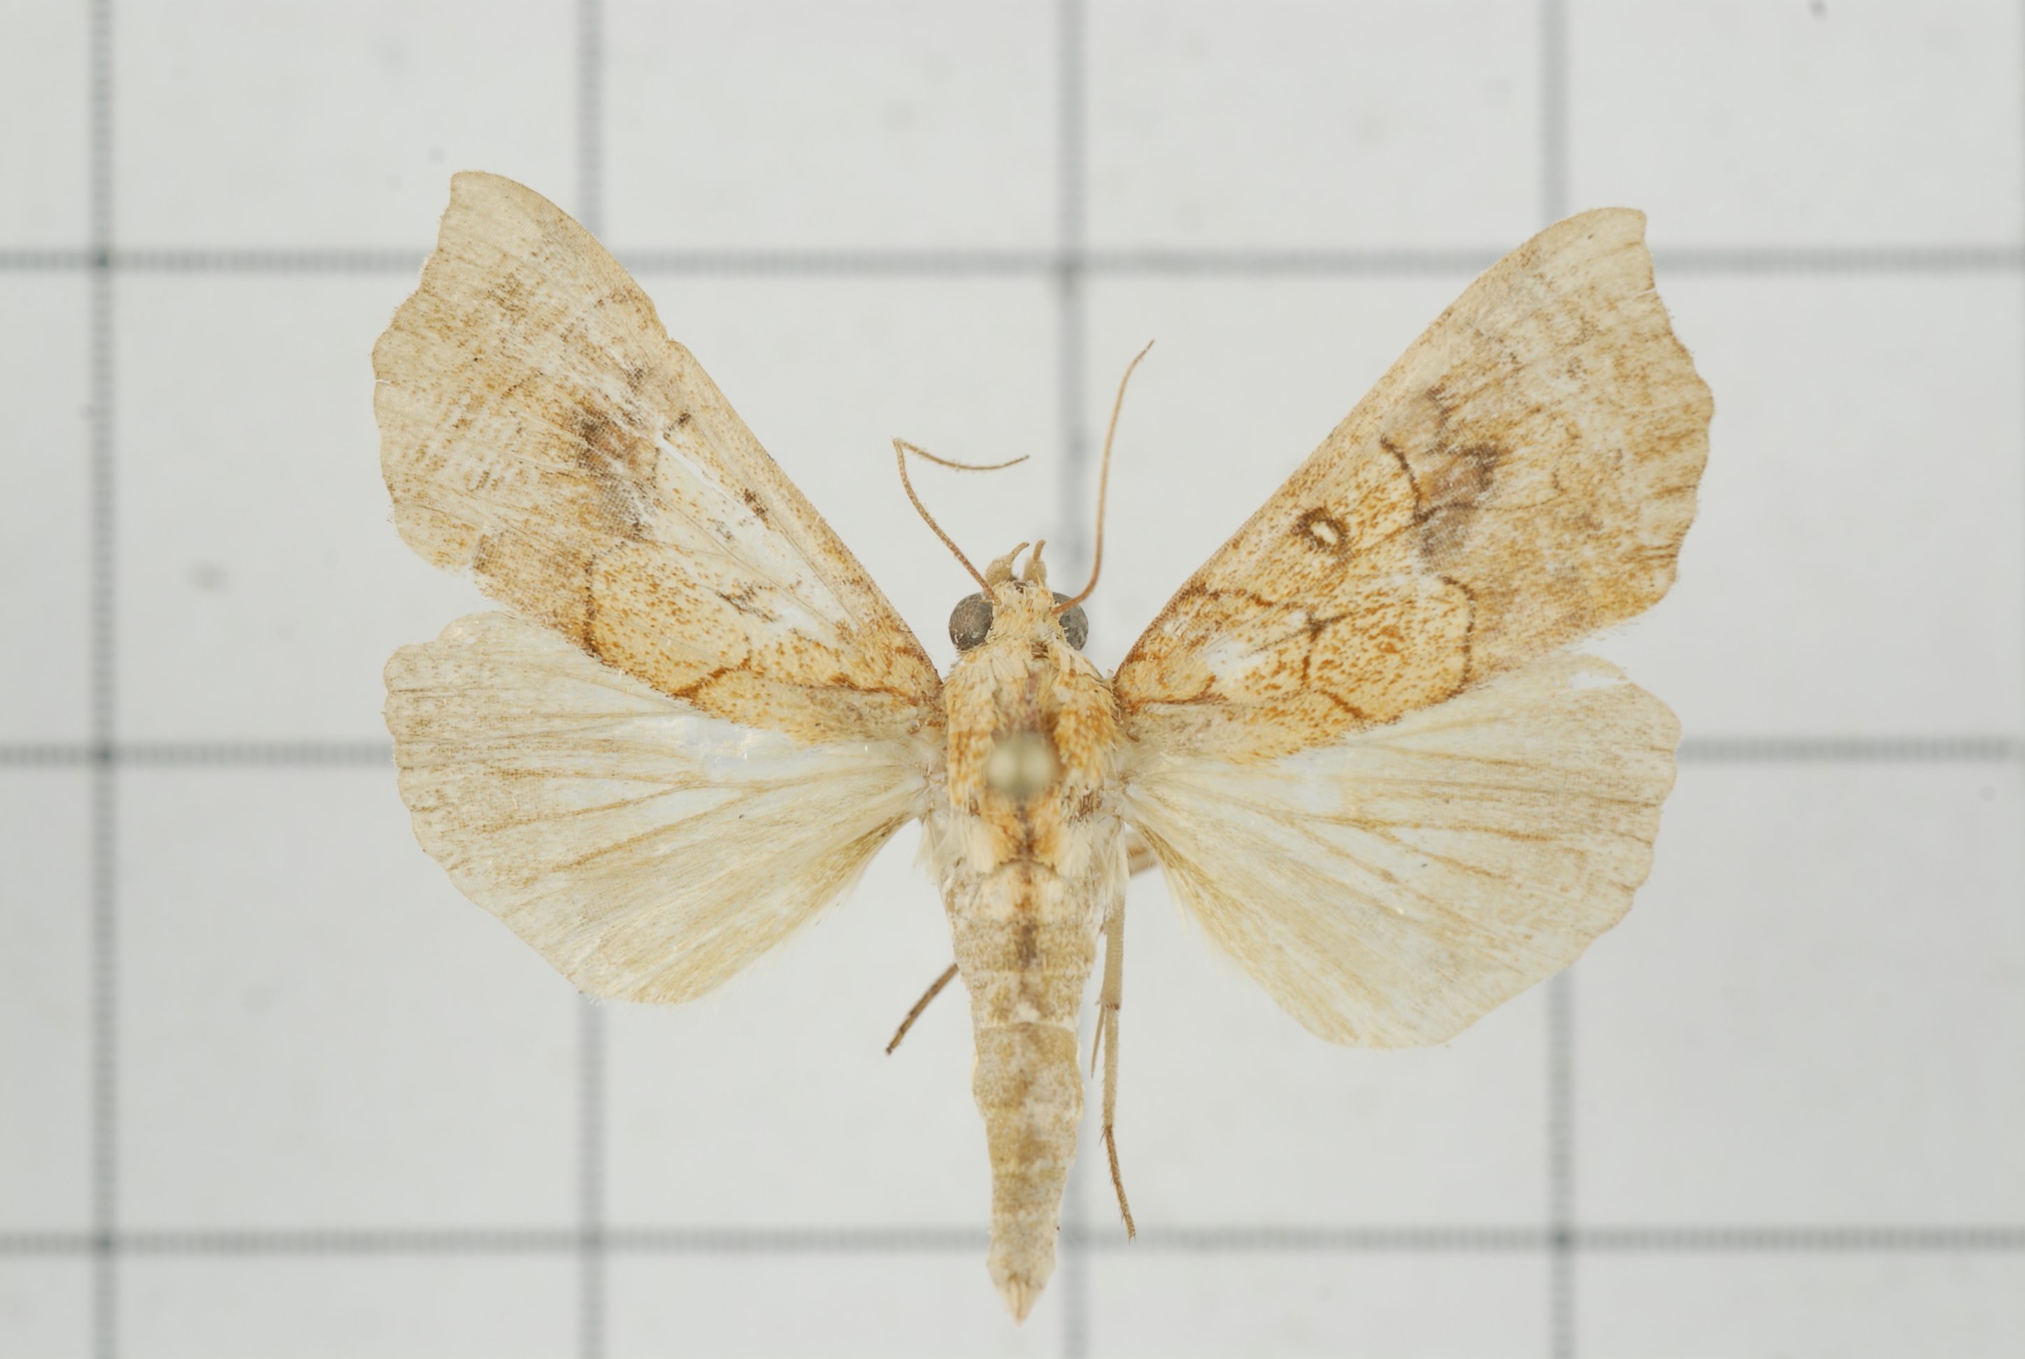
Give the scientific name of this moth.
Cosmophila lyona
